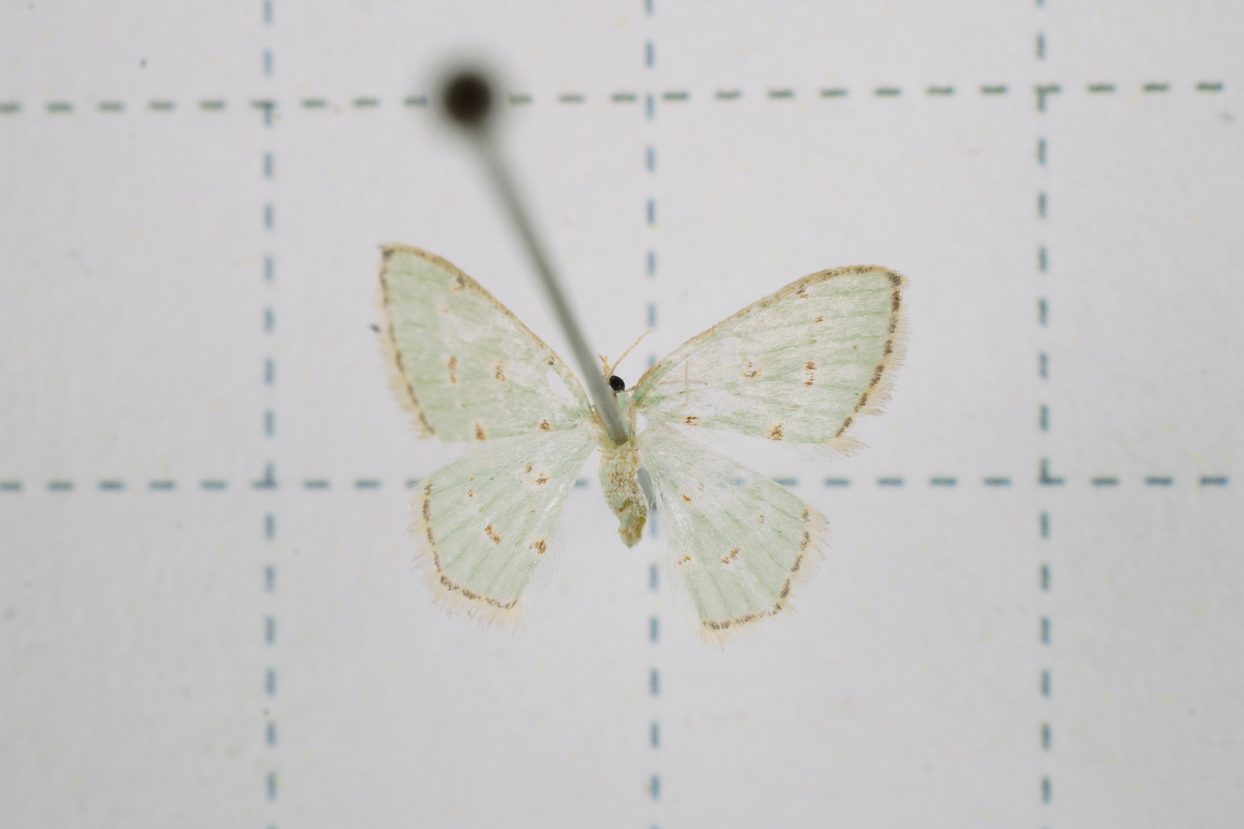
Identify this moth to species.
Comostola laesaria
